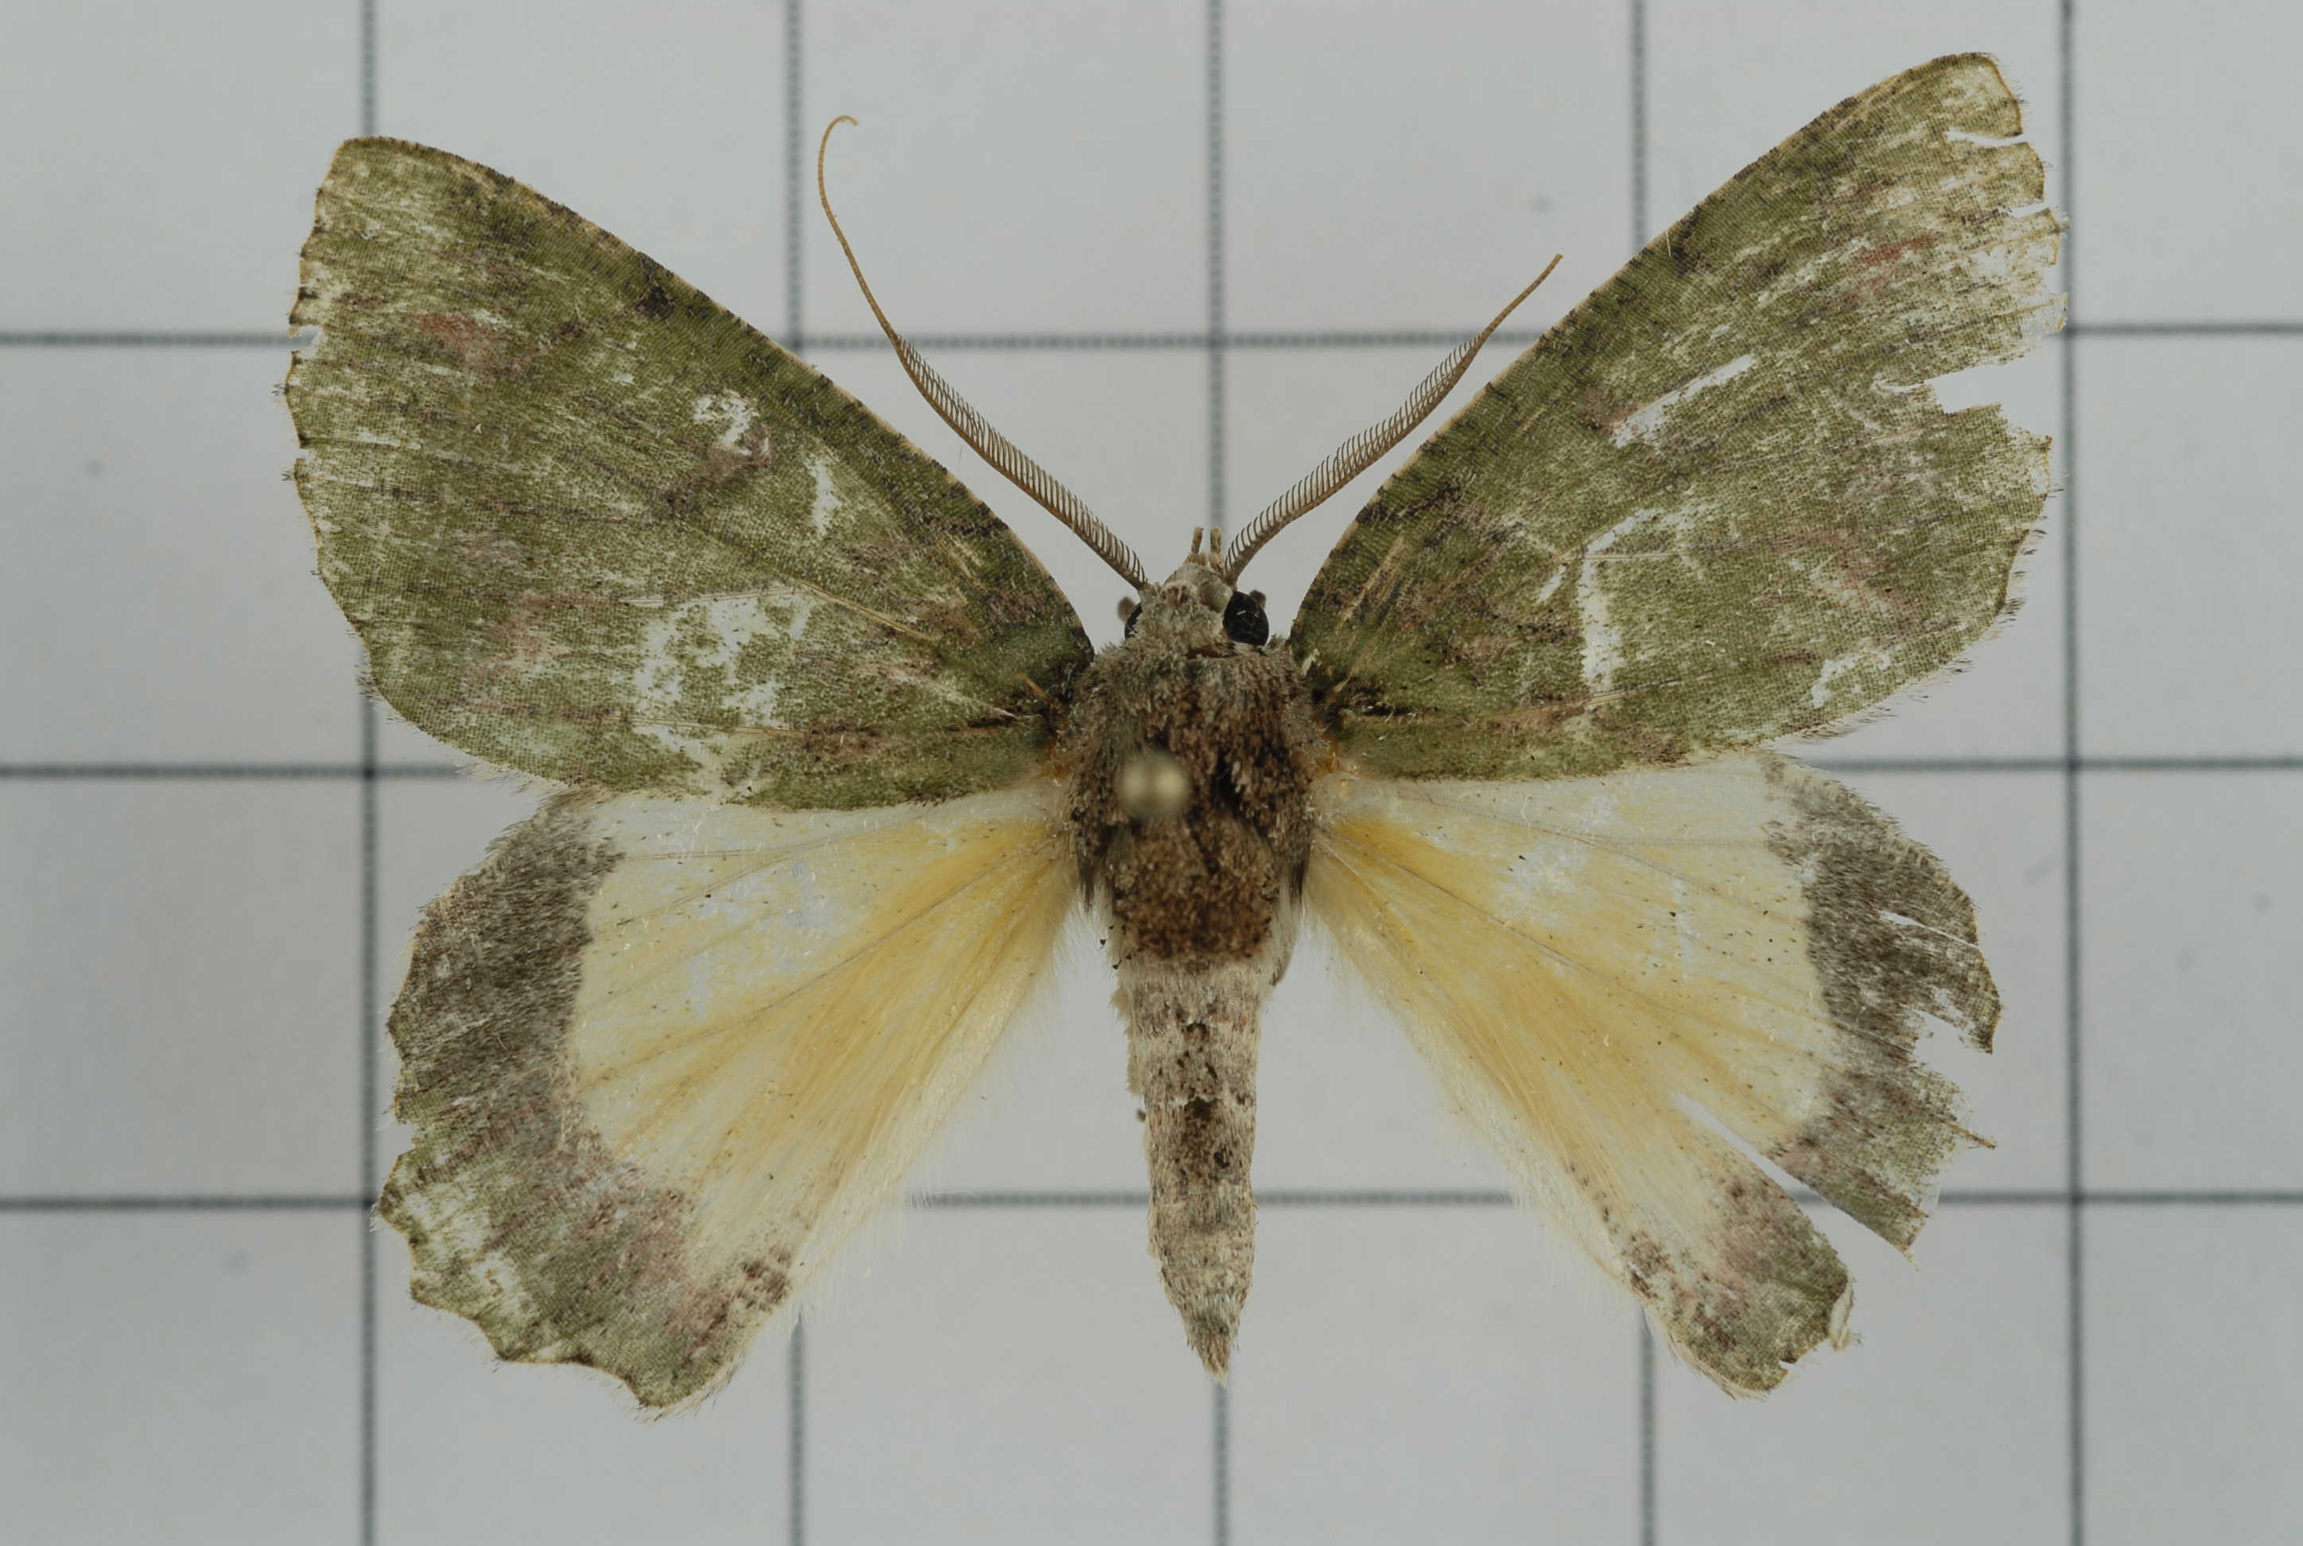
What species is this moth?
Dindica polyphaenaria
